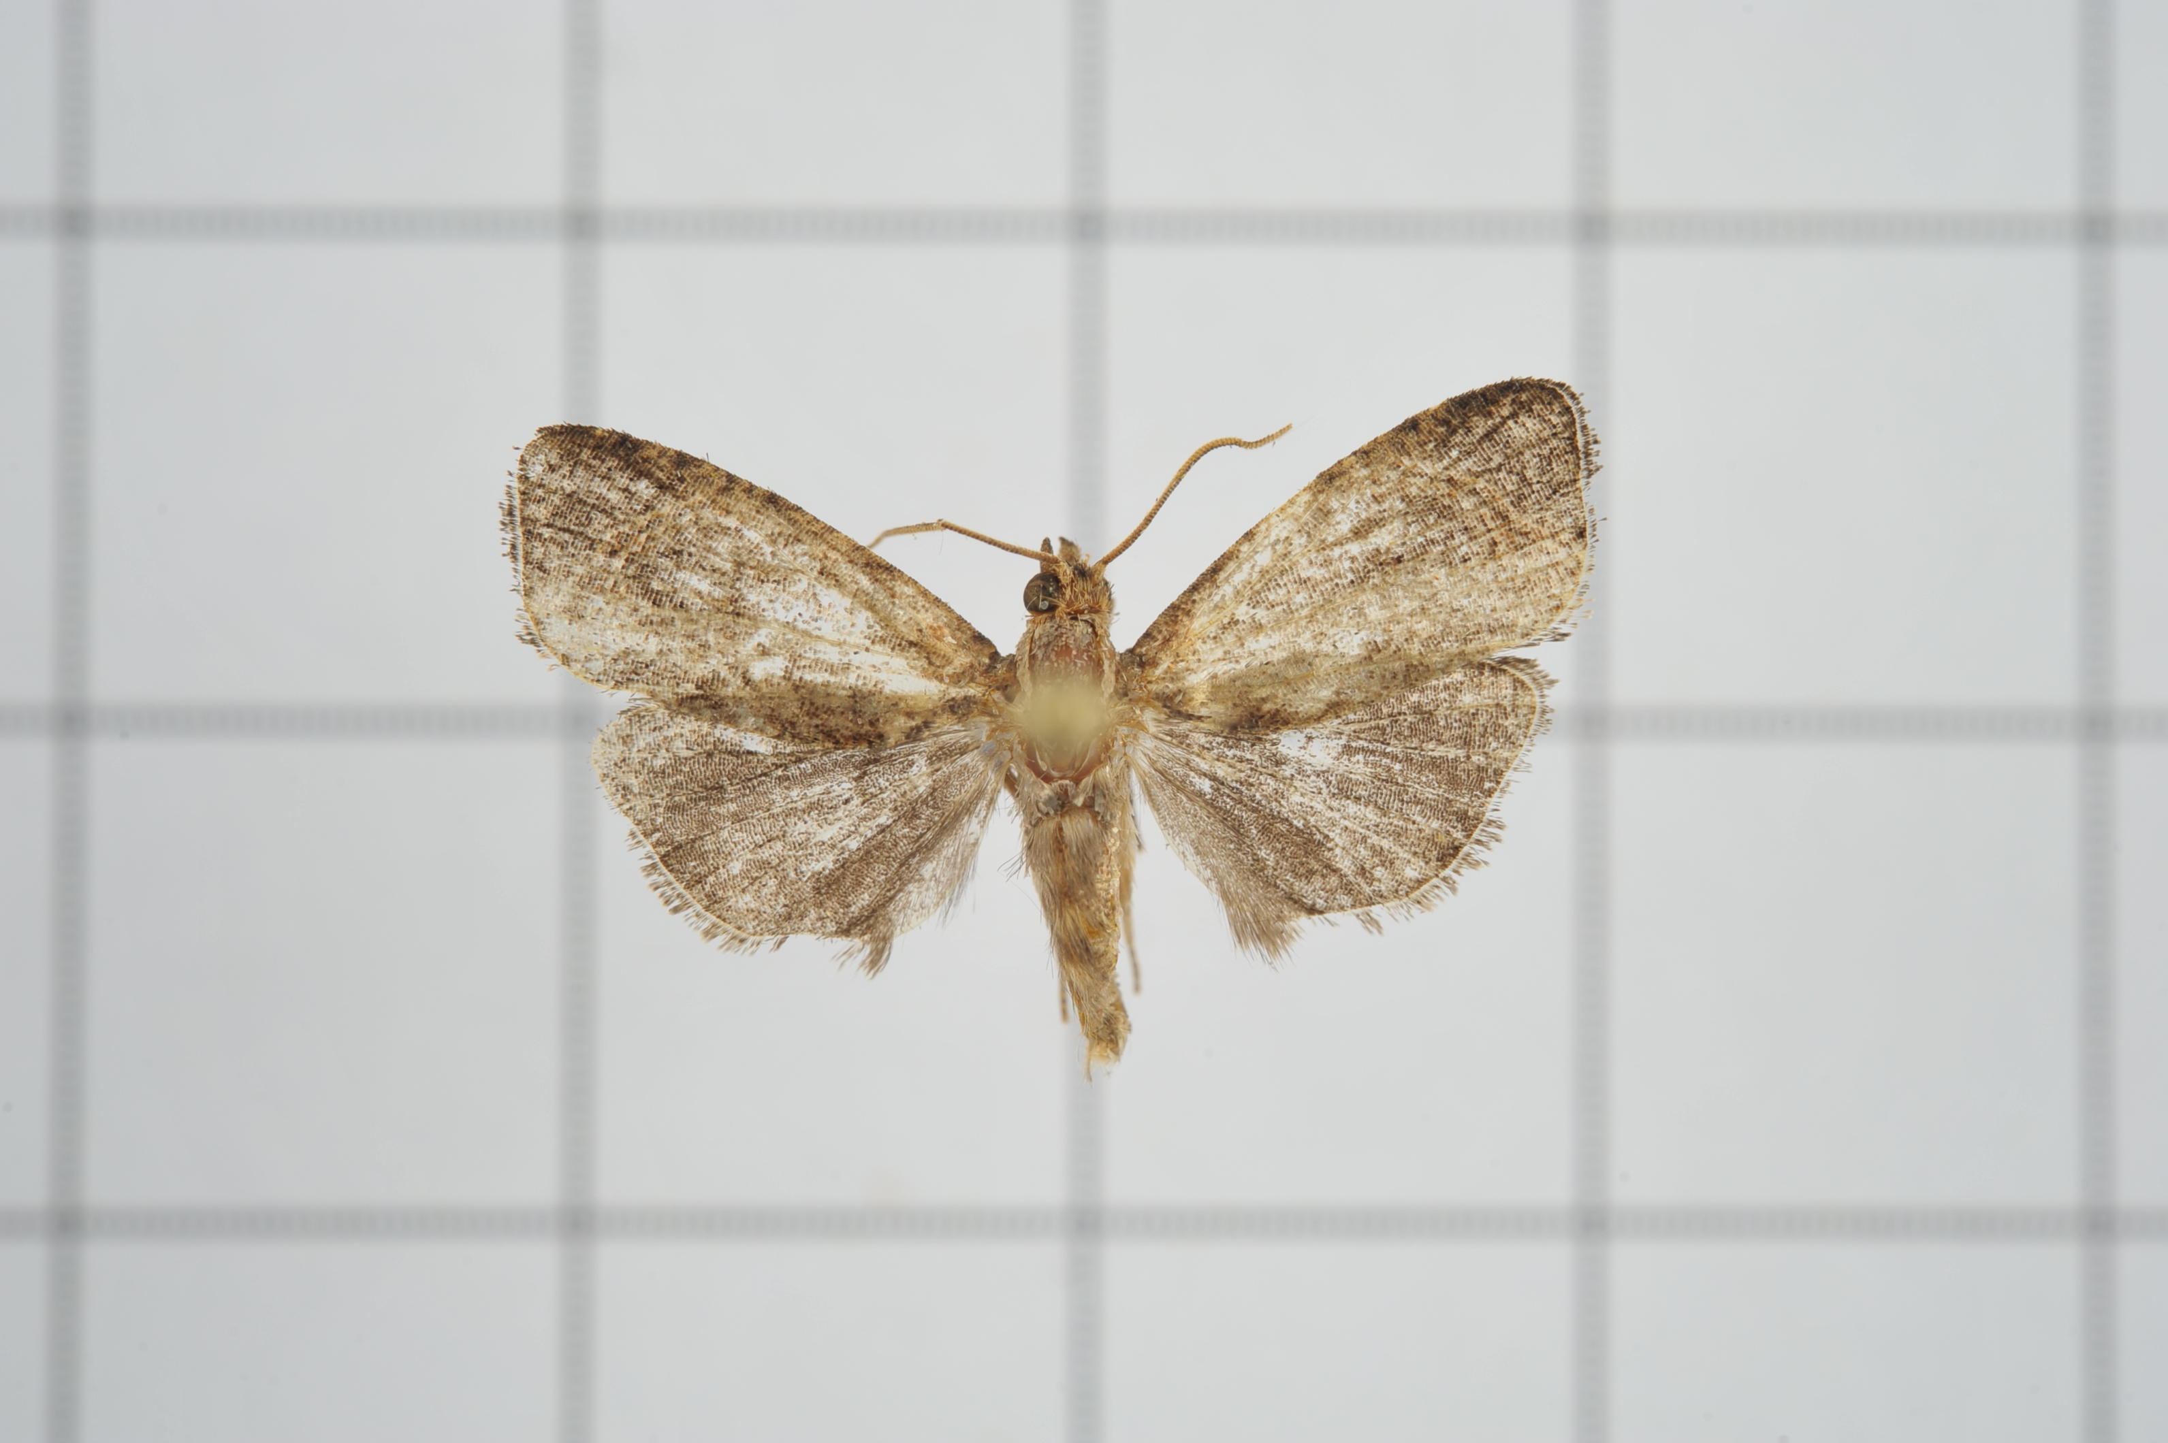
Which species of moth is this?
Cryptophlebia repletana
